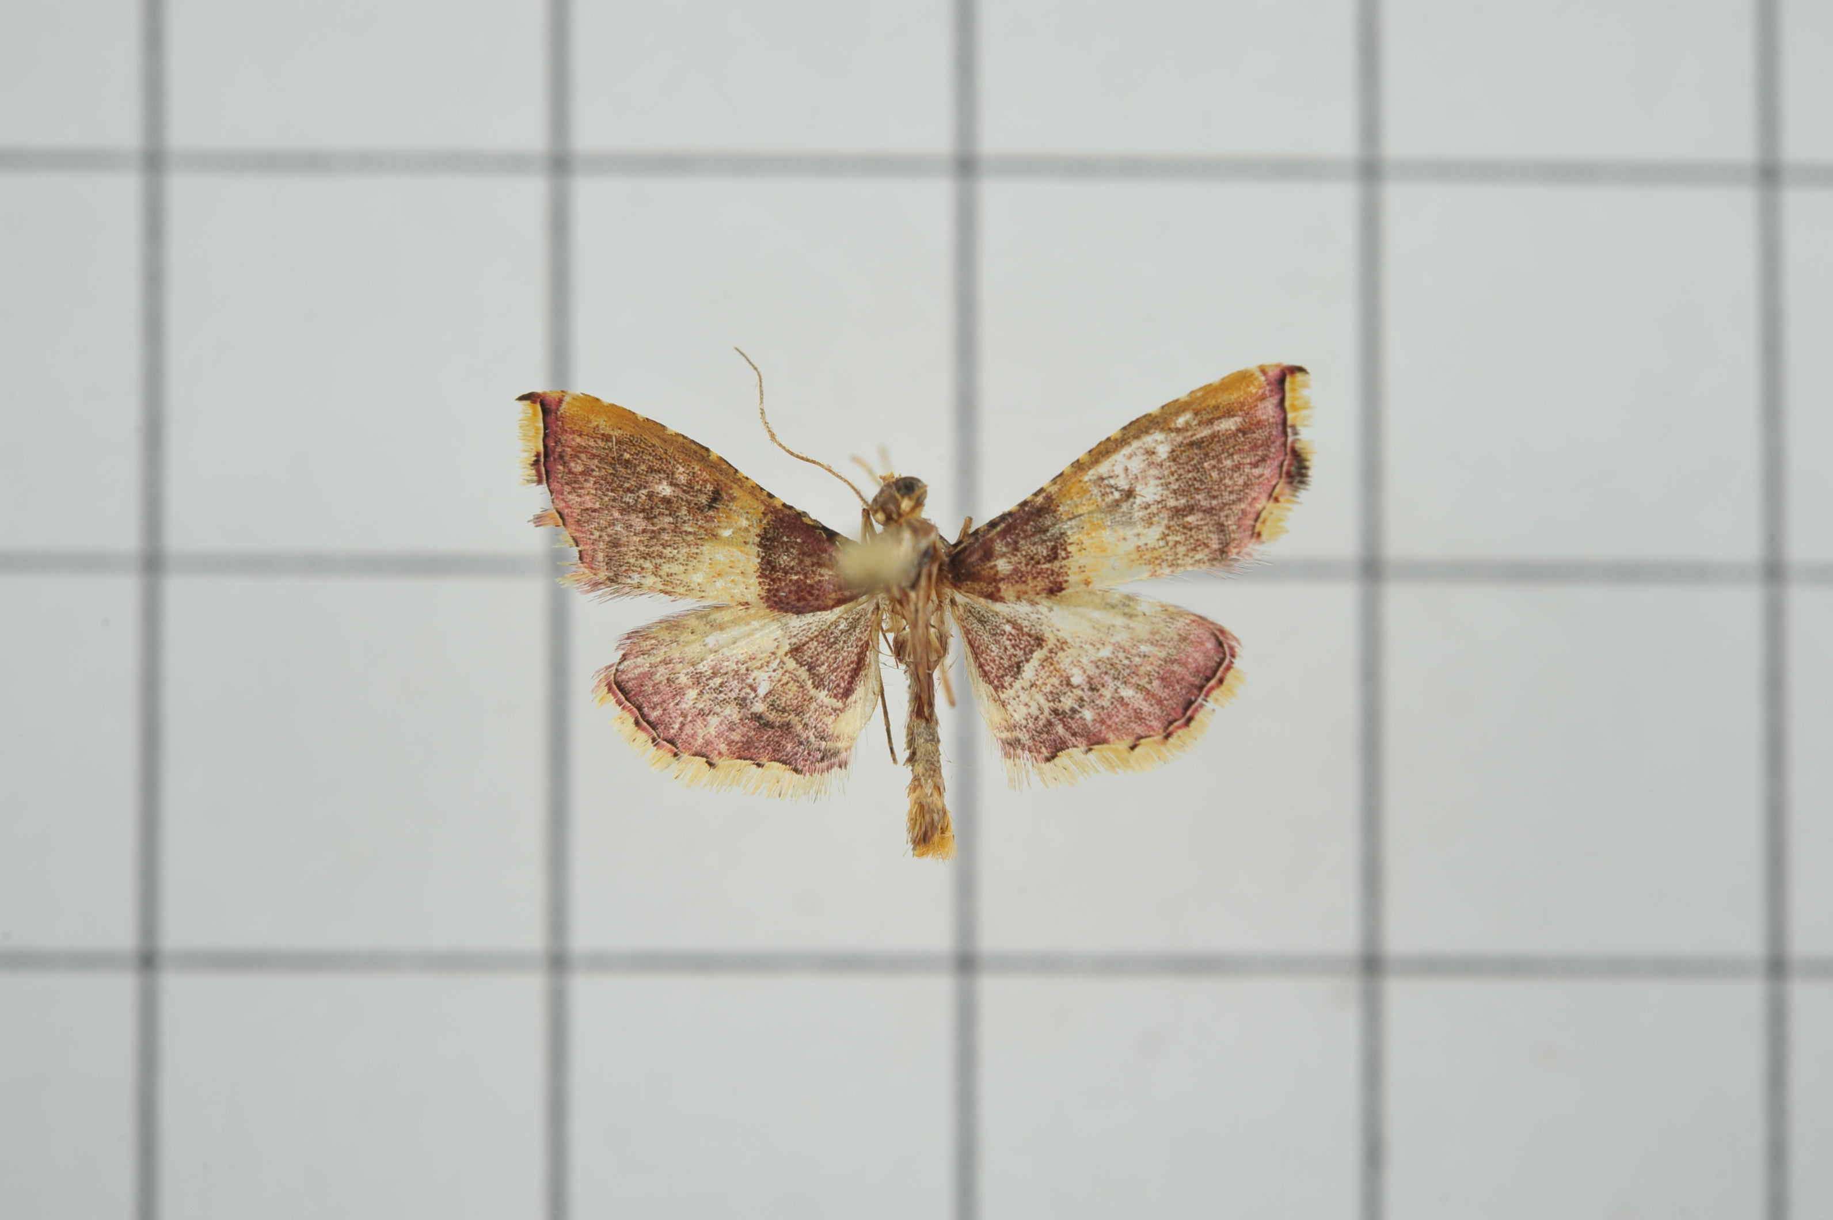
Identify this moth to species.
Endotricha olivacealis
